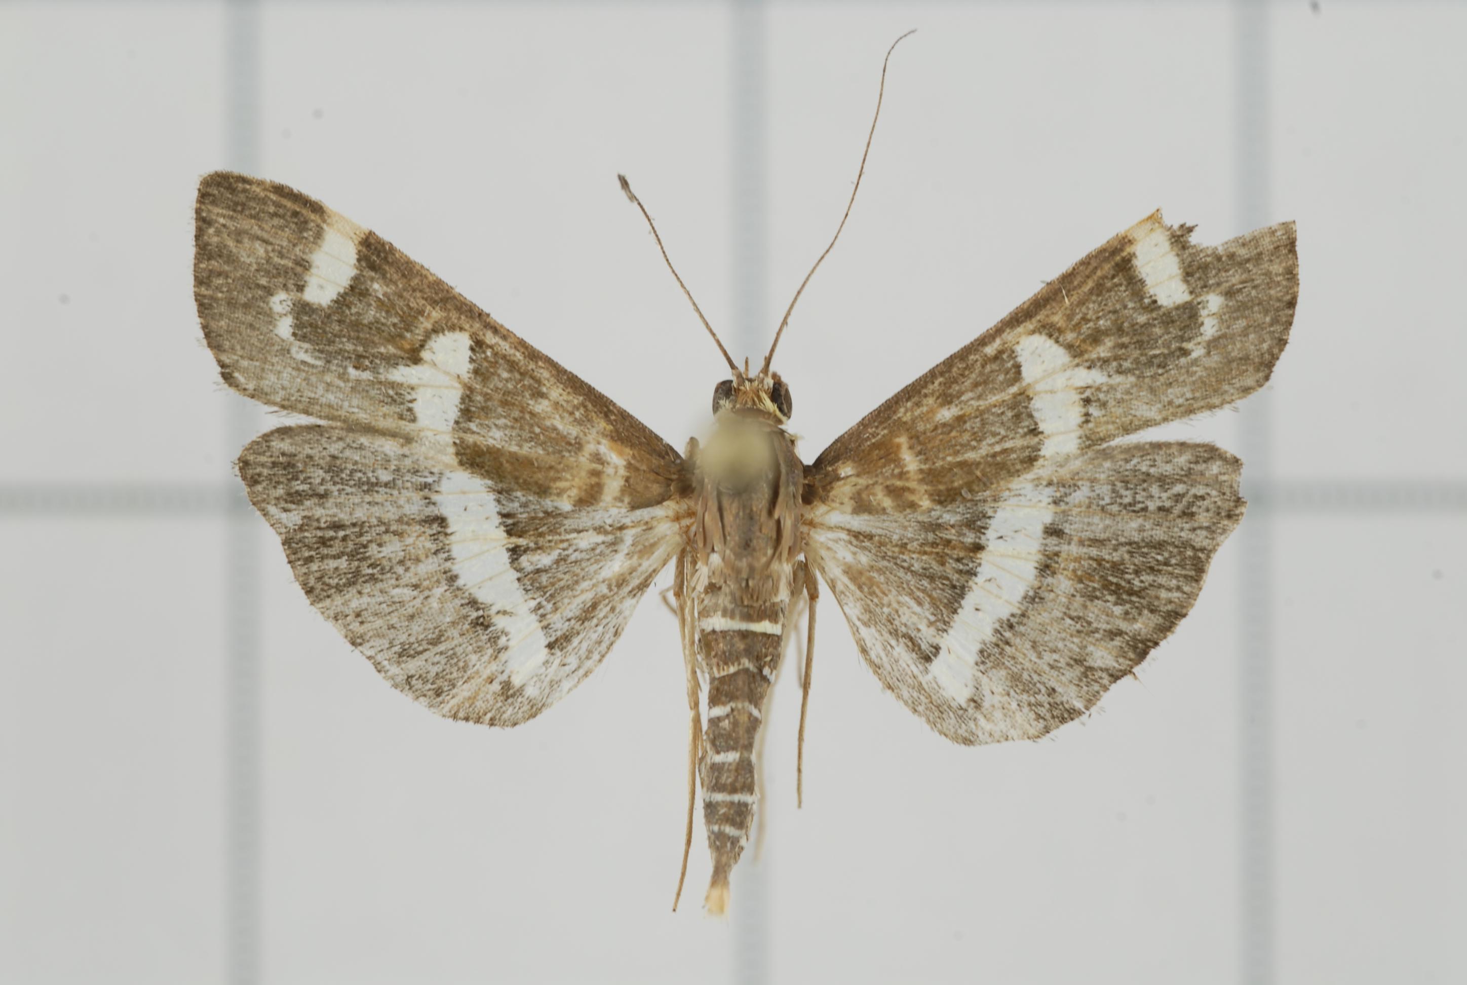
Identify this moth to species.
Spoladea recurvalis
